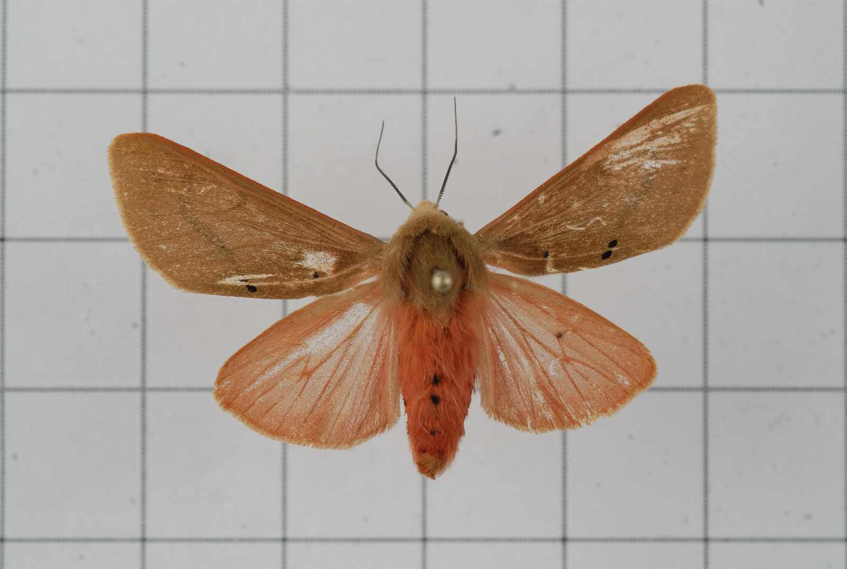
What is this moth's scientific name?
Spilarctia wilemani
